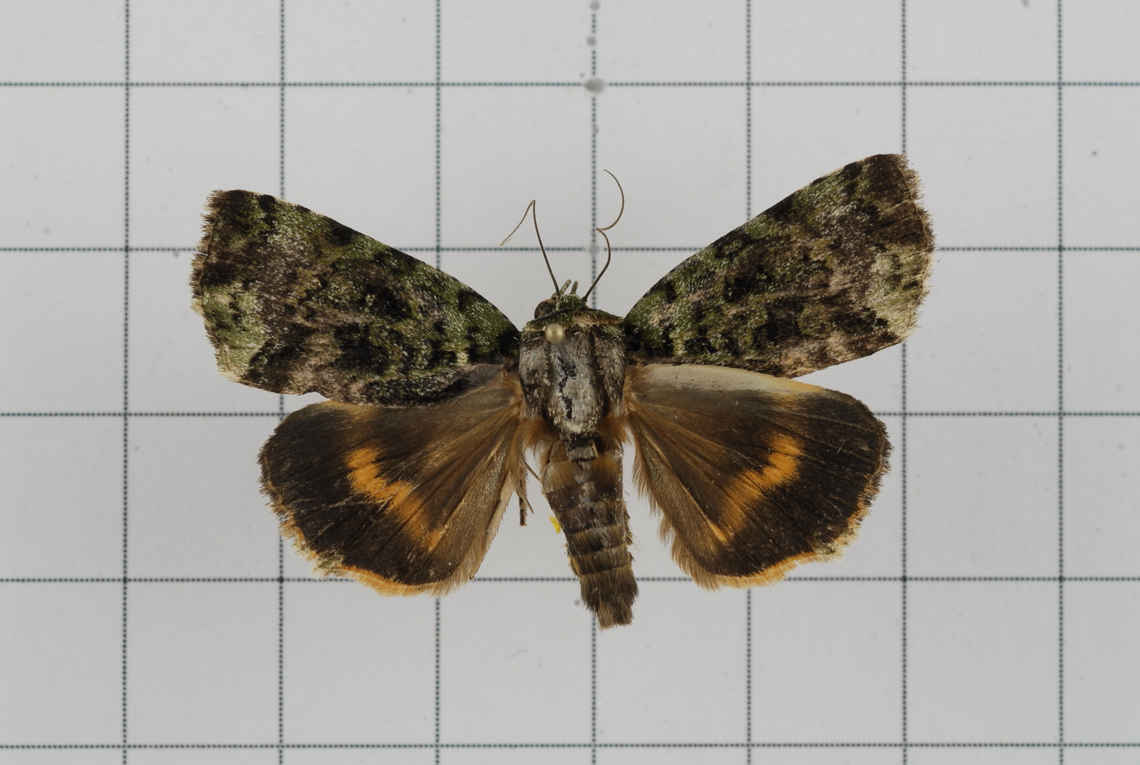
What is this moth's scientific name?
Blenina chlorophila
